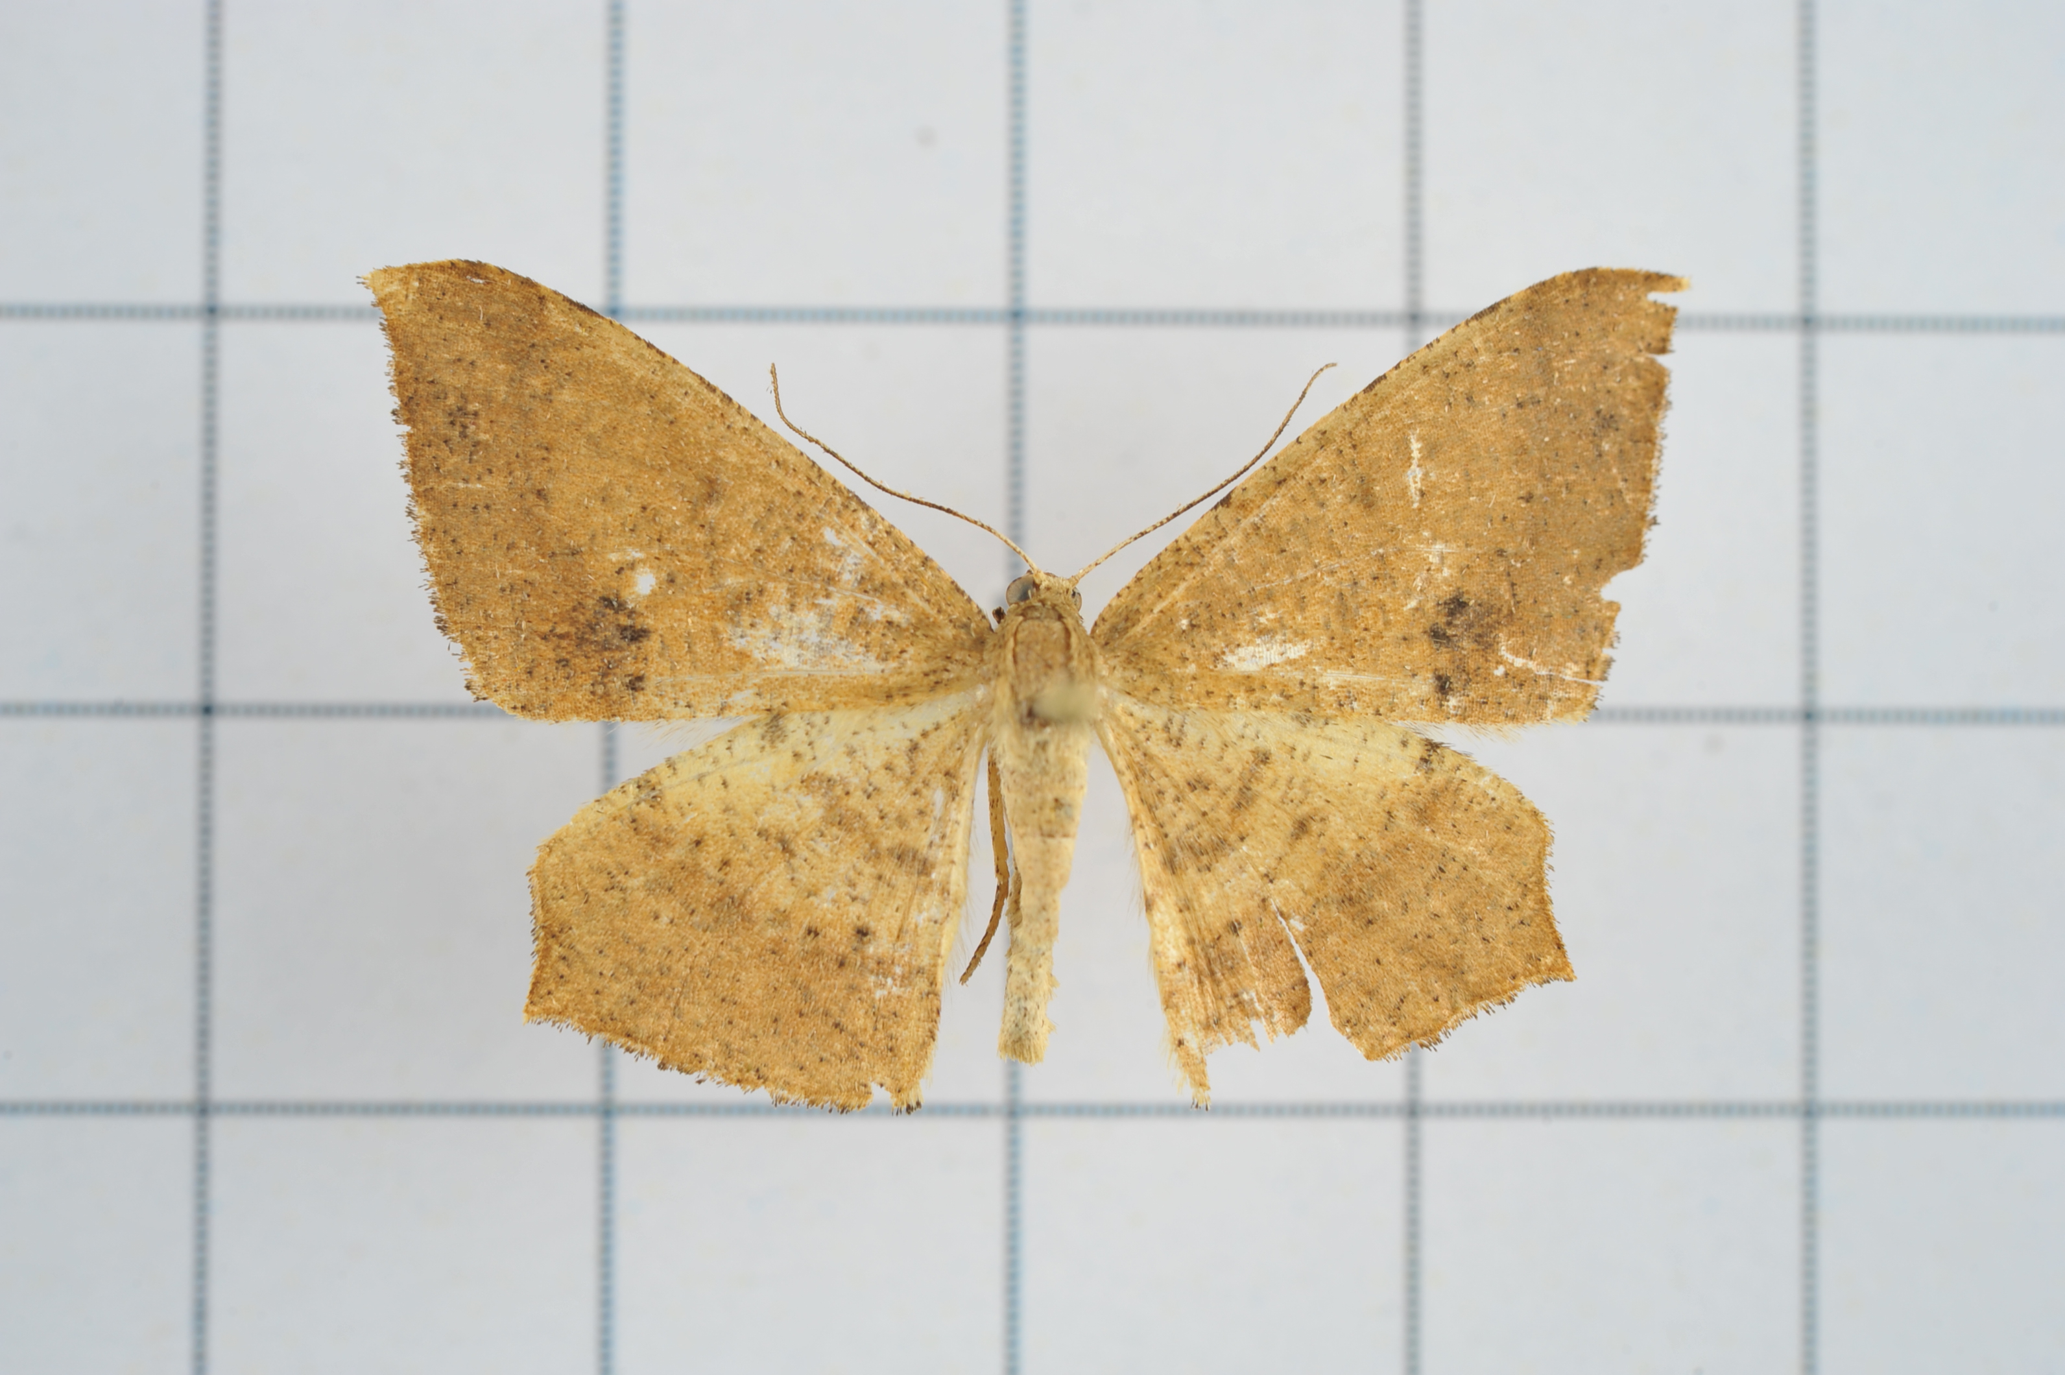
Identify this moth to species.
Krananda falcata
